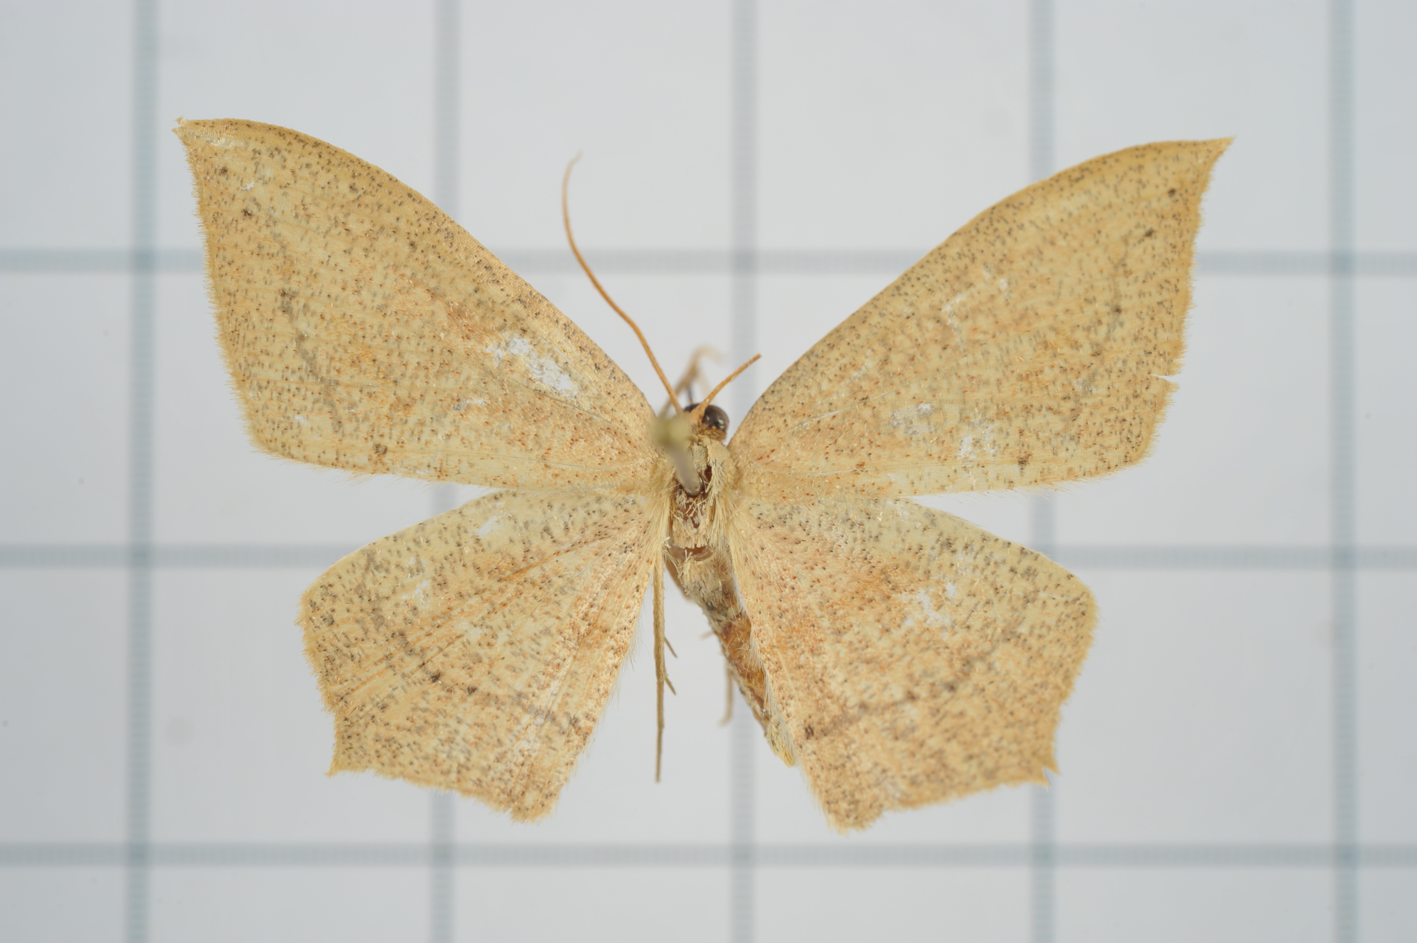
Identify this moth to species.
Timandra stueningi
